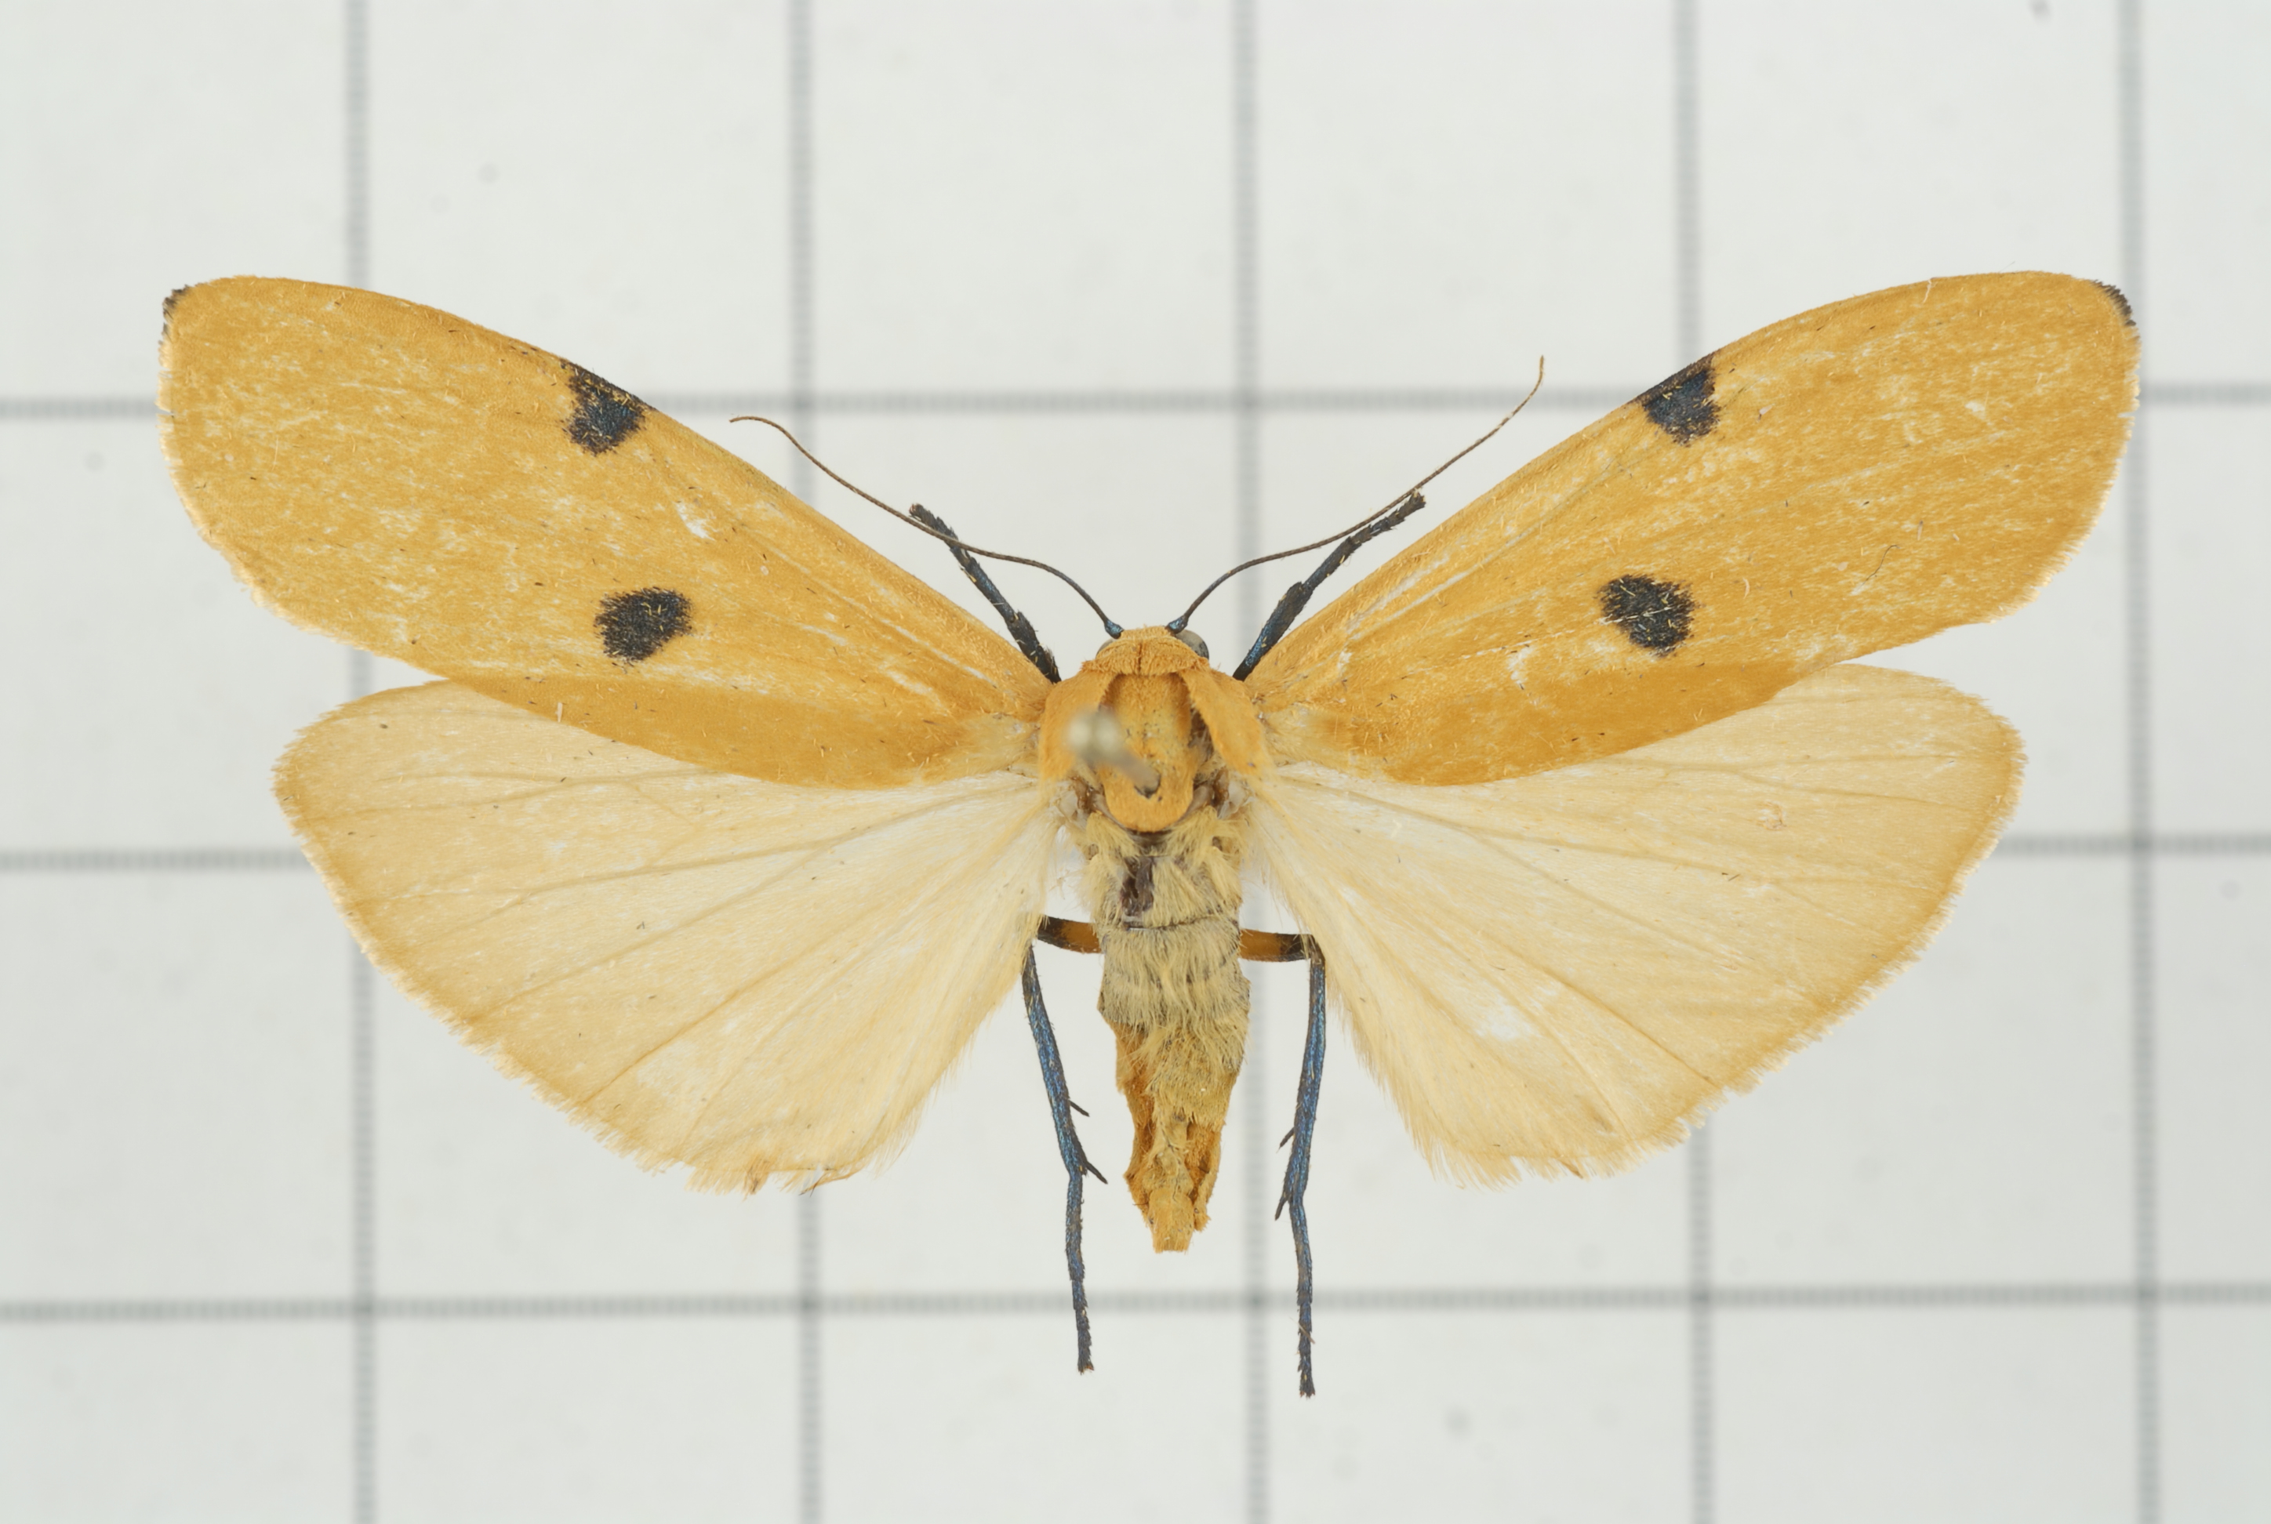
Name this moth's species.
Conilepia nigricosta paiwan
